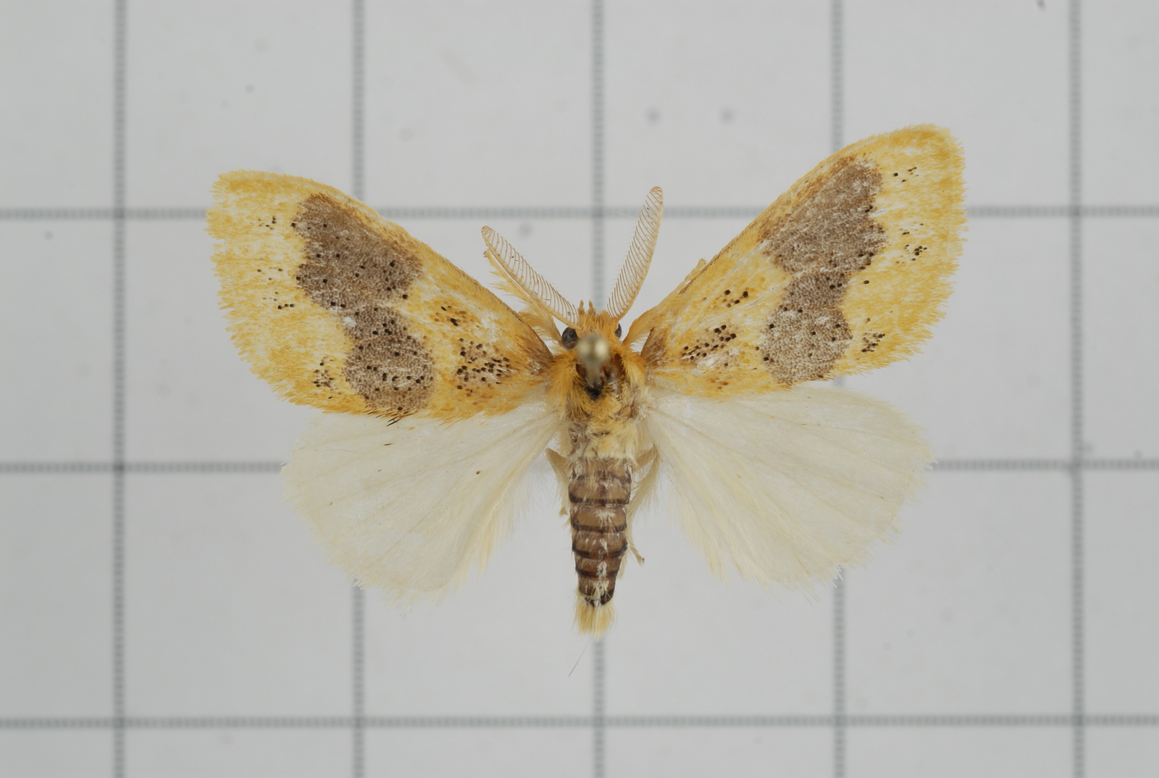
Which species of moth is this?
Euproctis purpureofasciata
